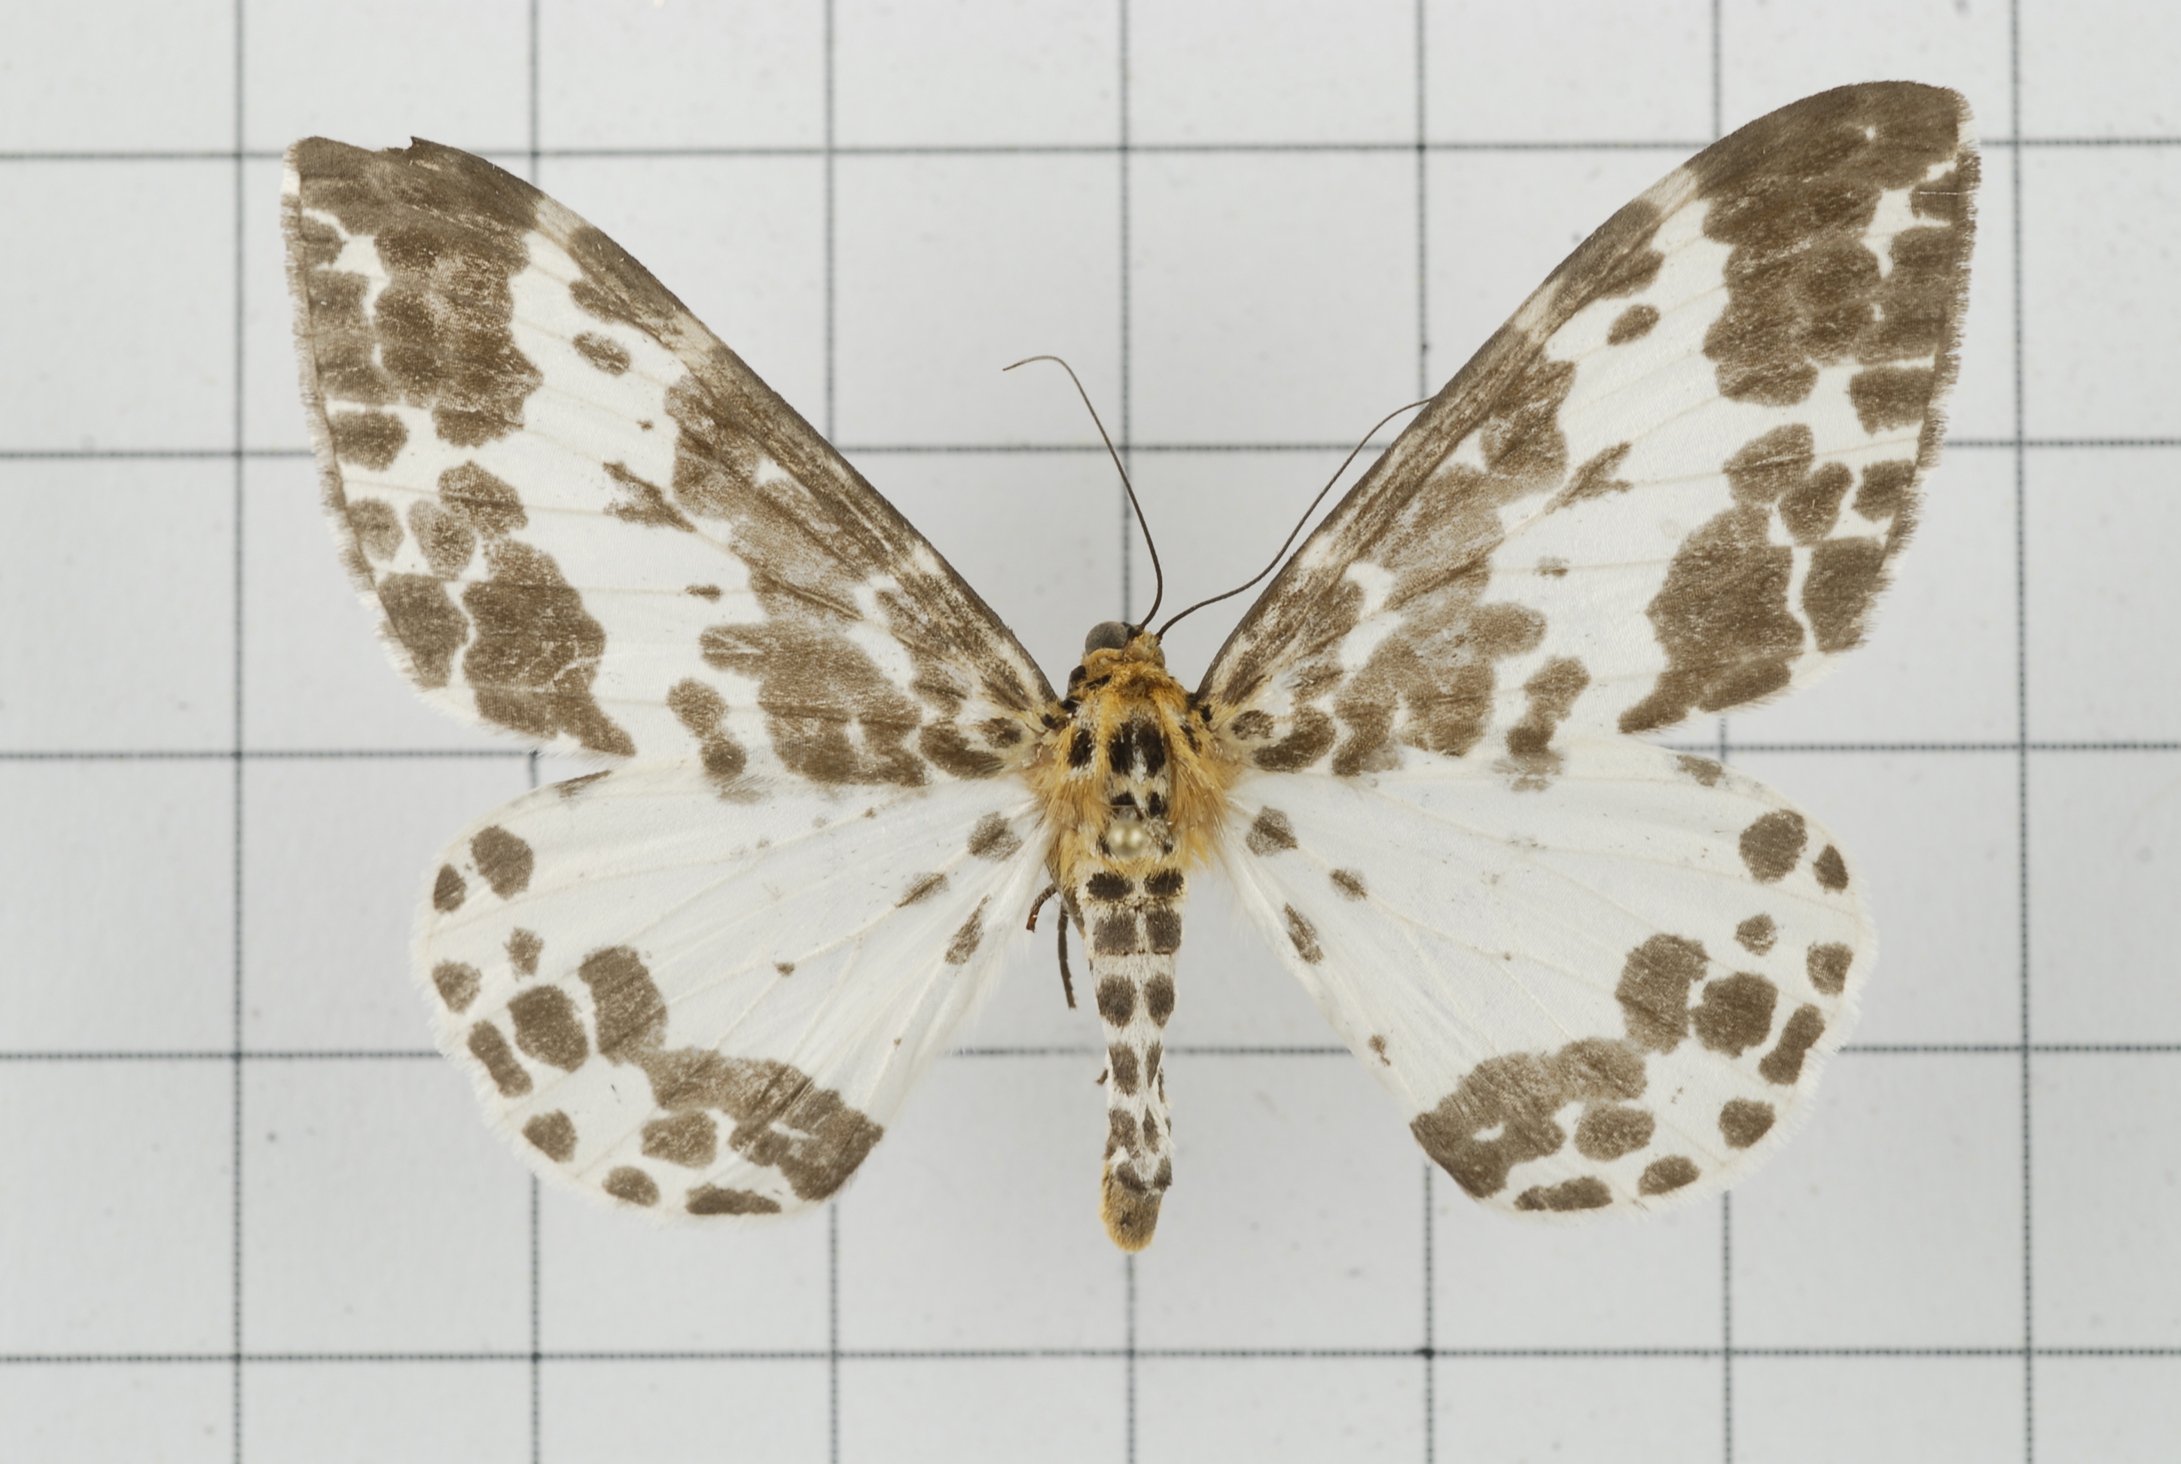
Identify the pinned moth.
Pogonopygia pavida pavida
